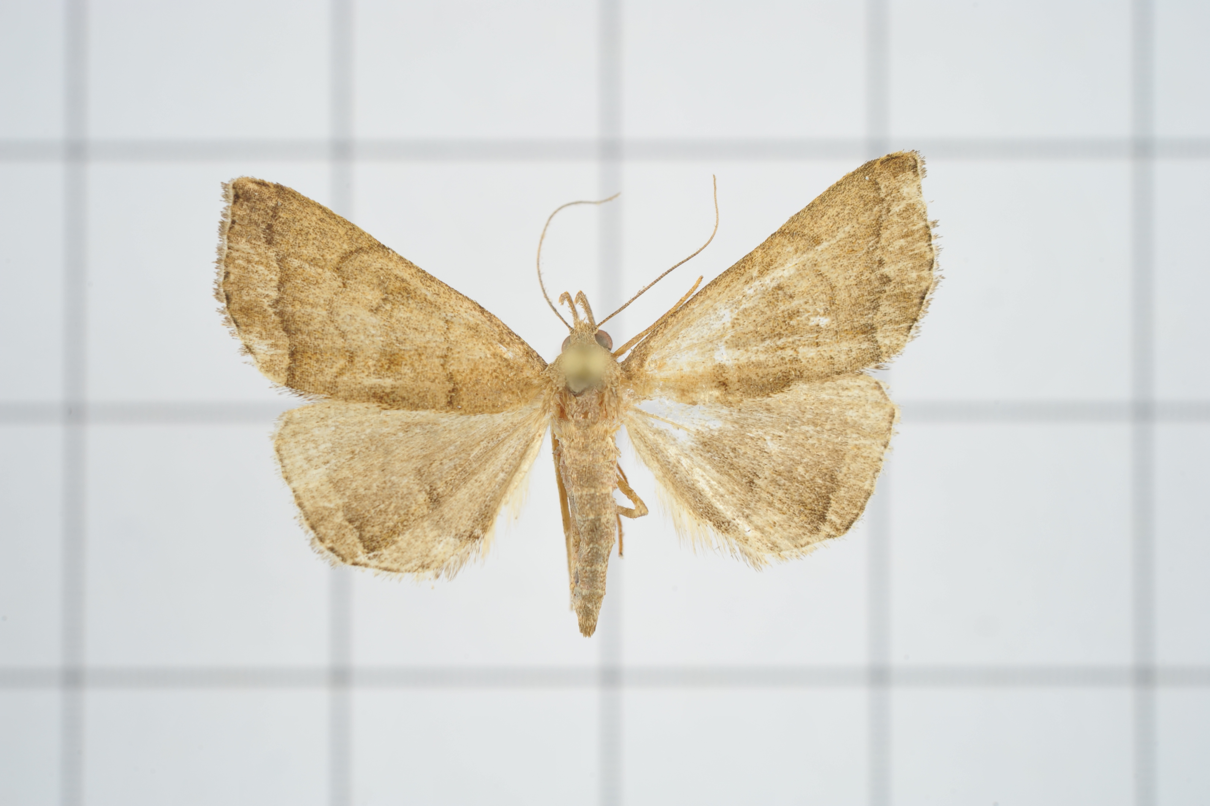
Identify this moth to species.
Herminia undulata
